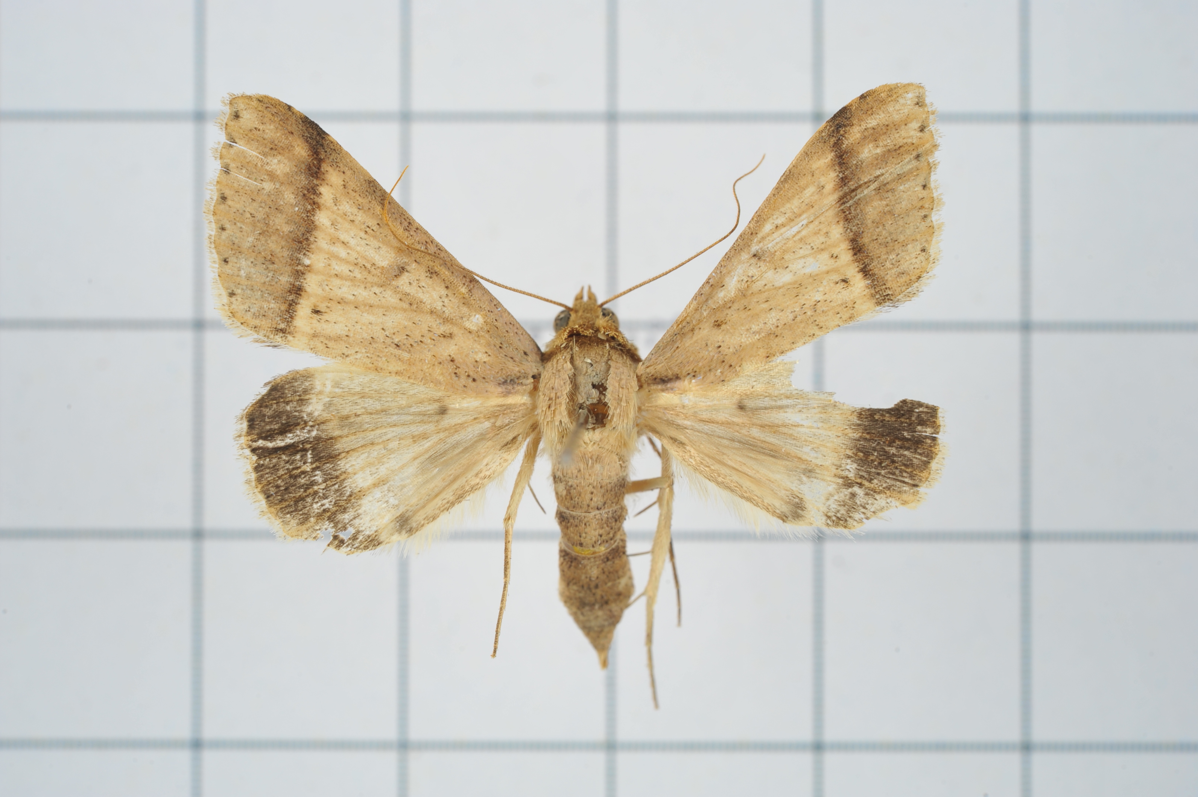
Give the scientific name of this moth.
Plecoptera violacea
